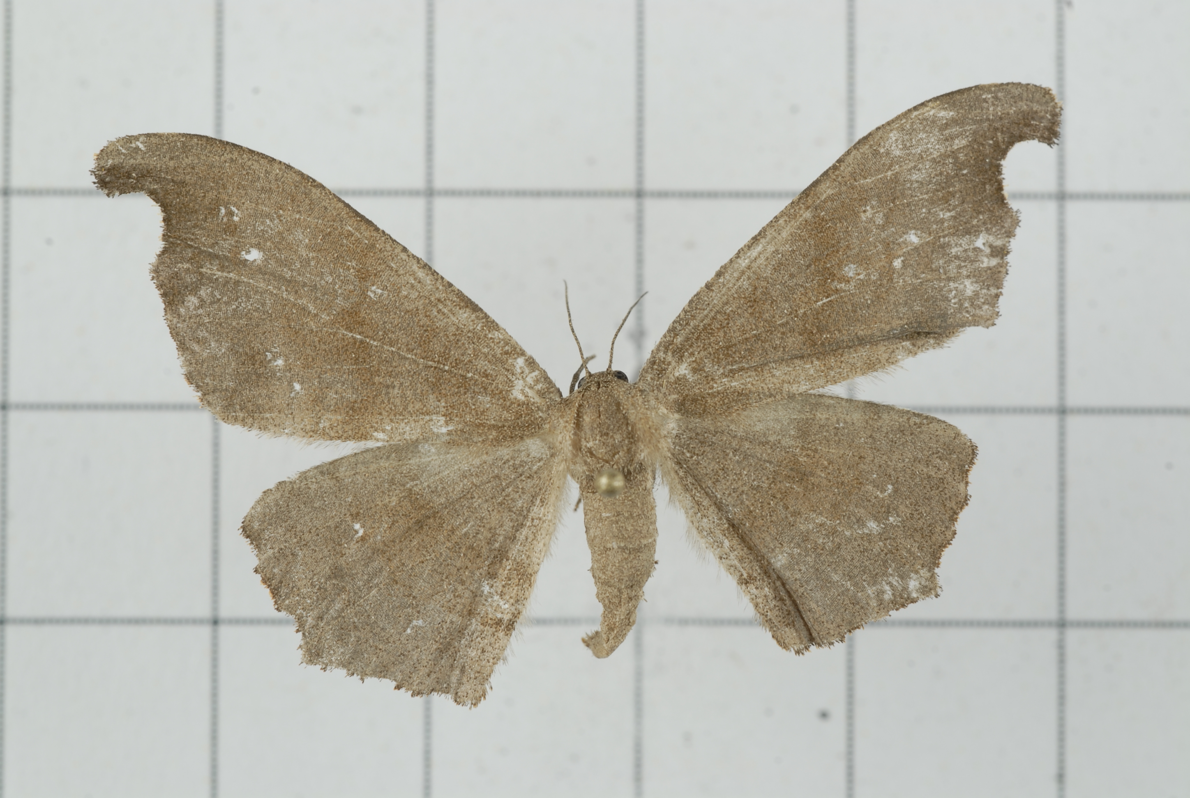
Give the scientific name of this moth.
Hyposidra talaca talaca
